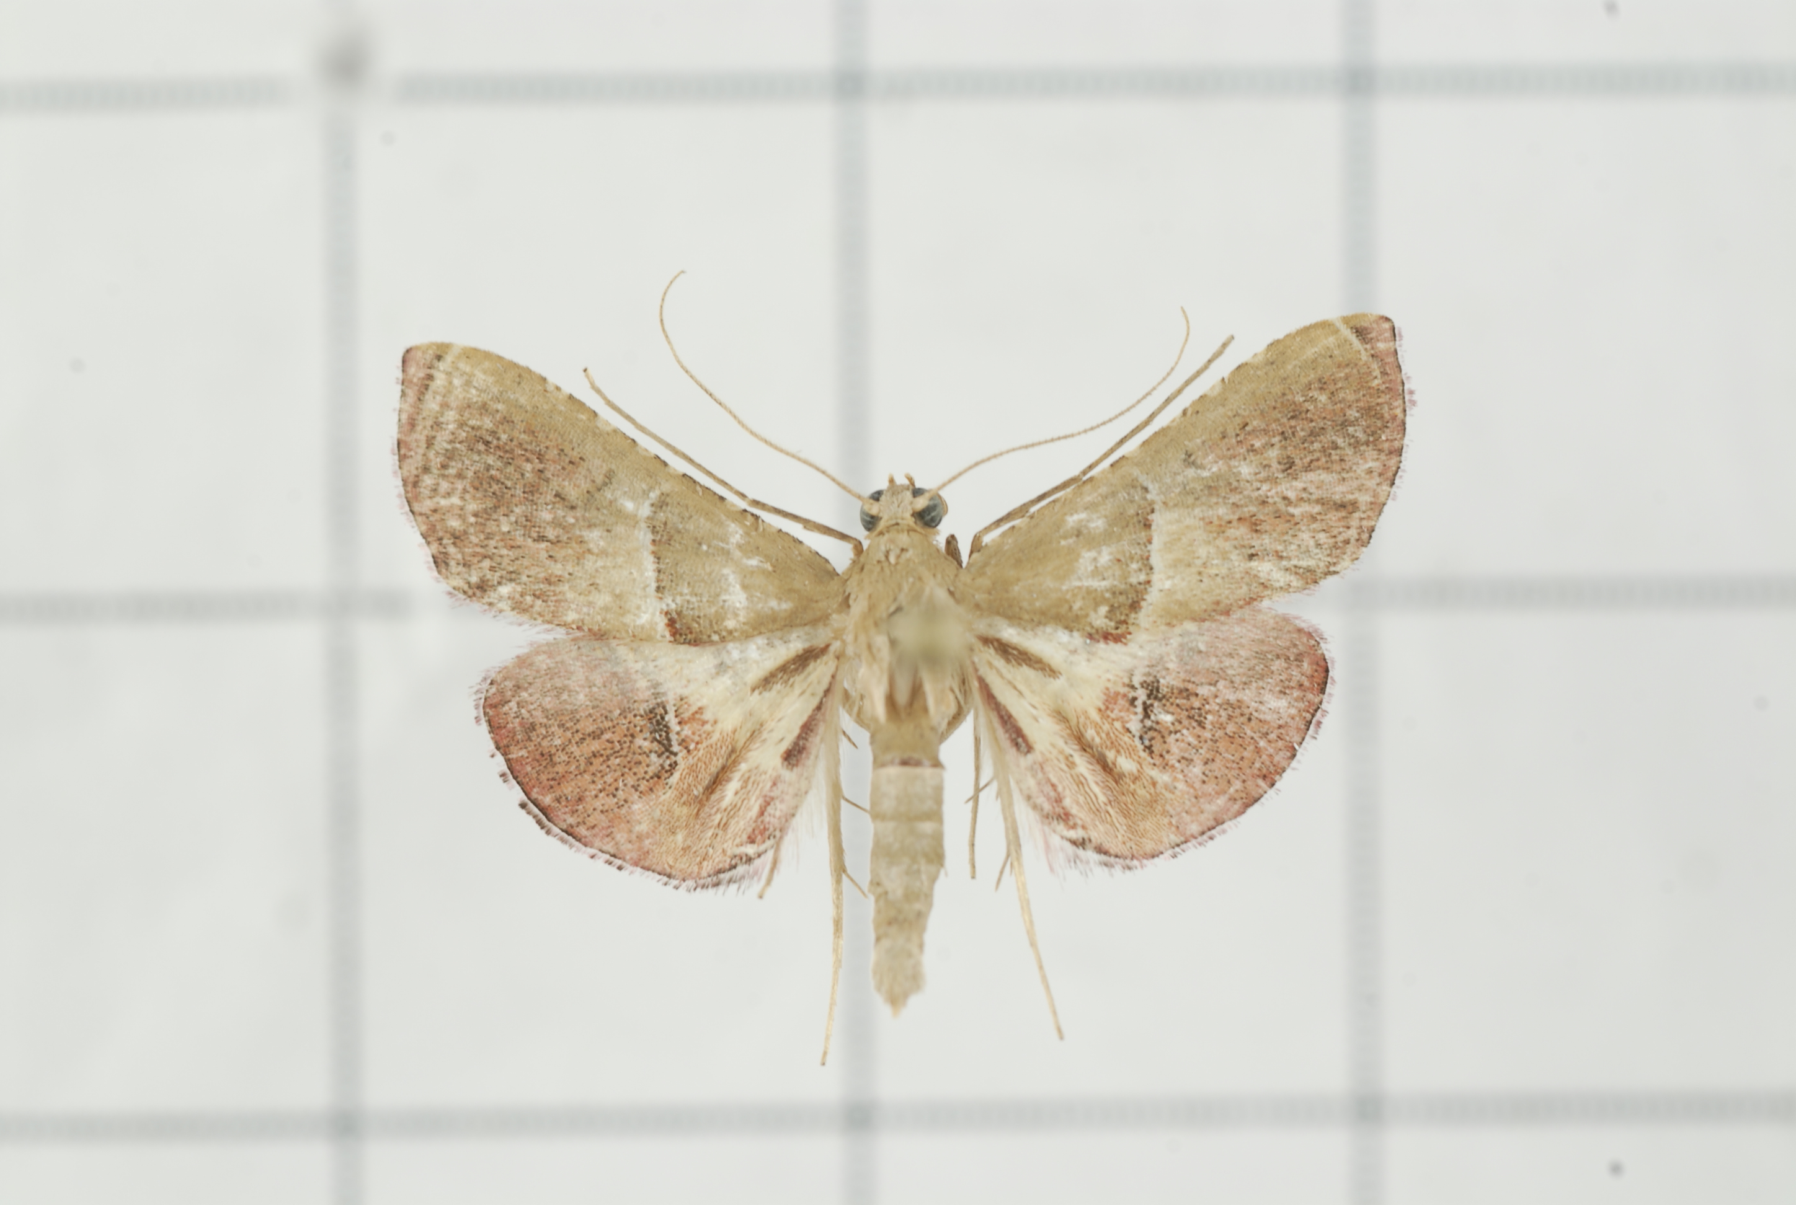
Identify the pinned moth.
Endotricha consocia
